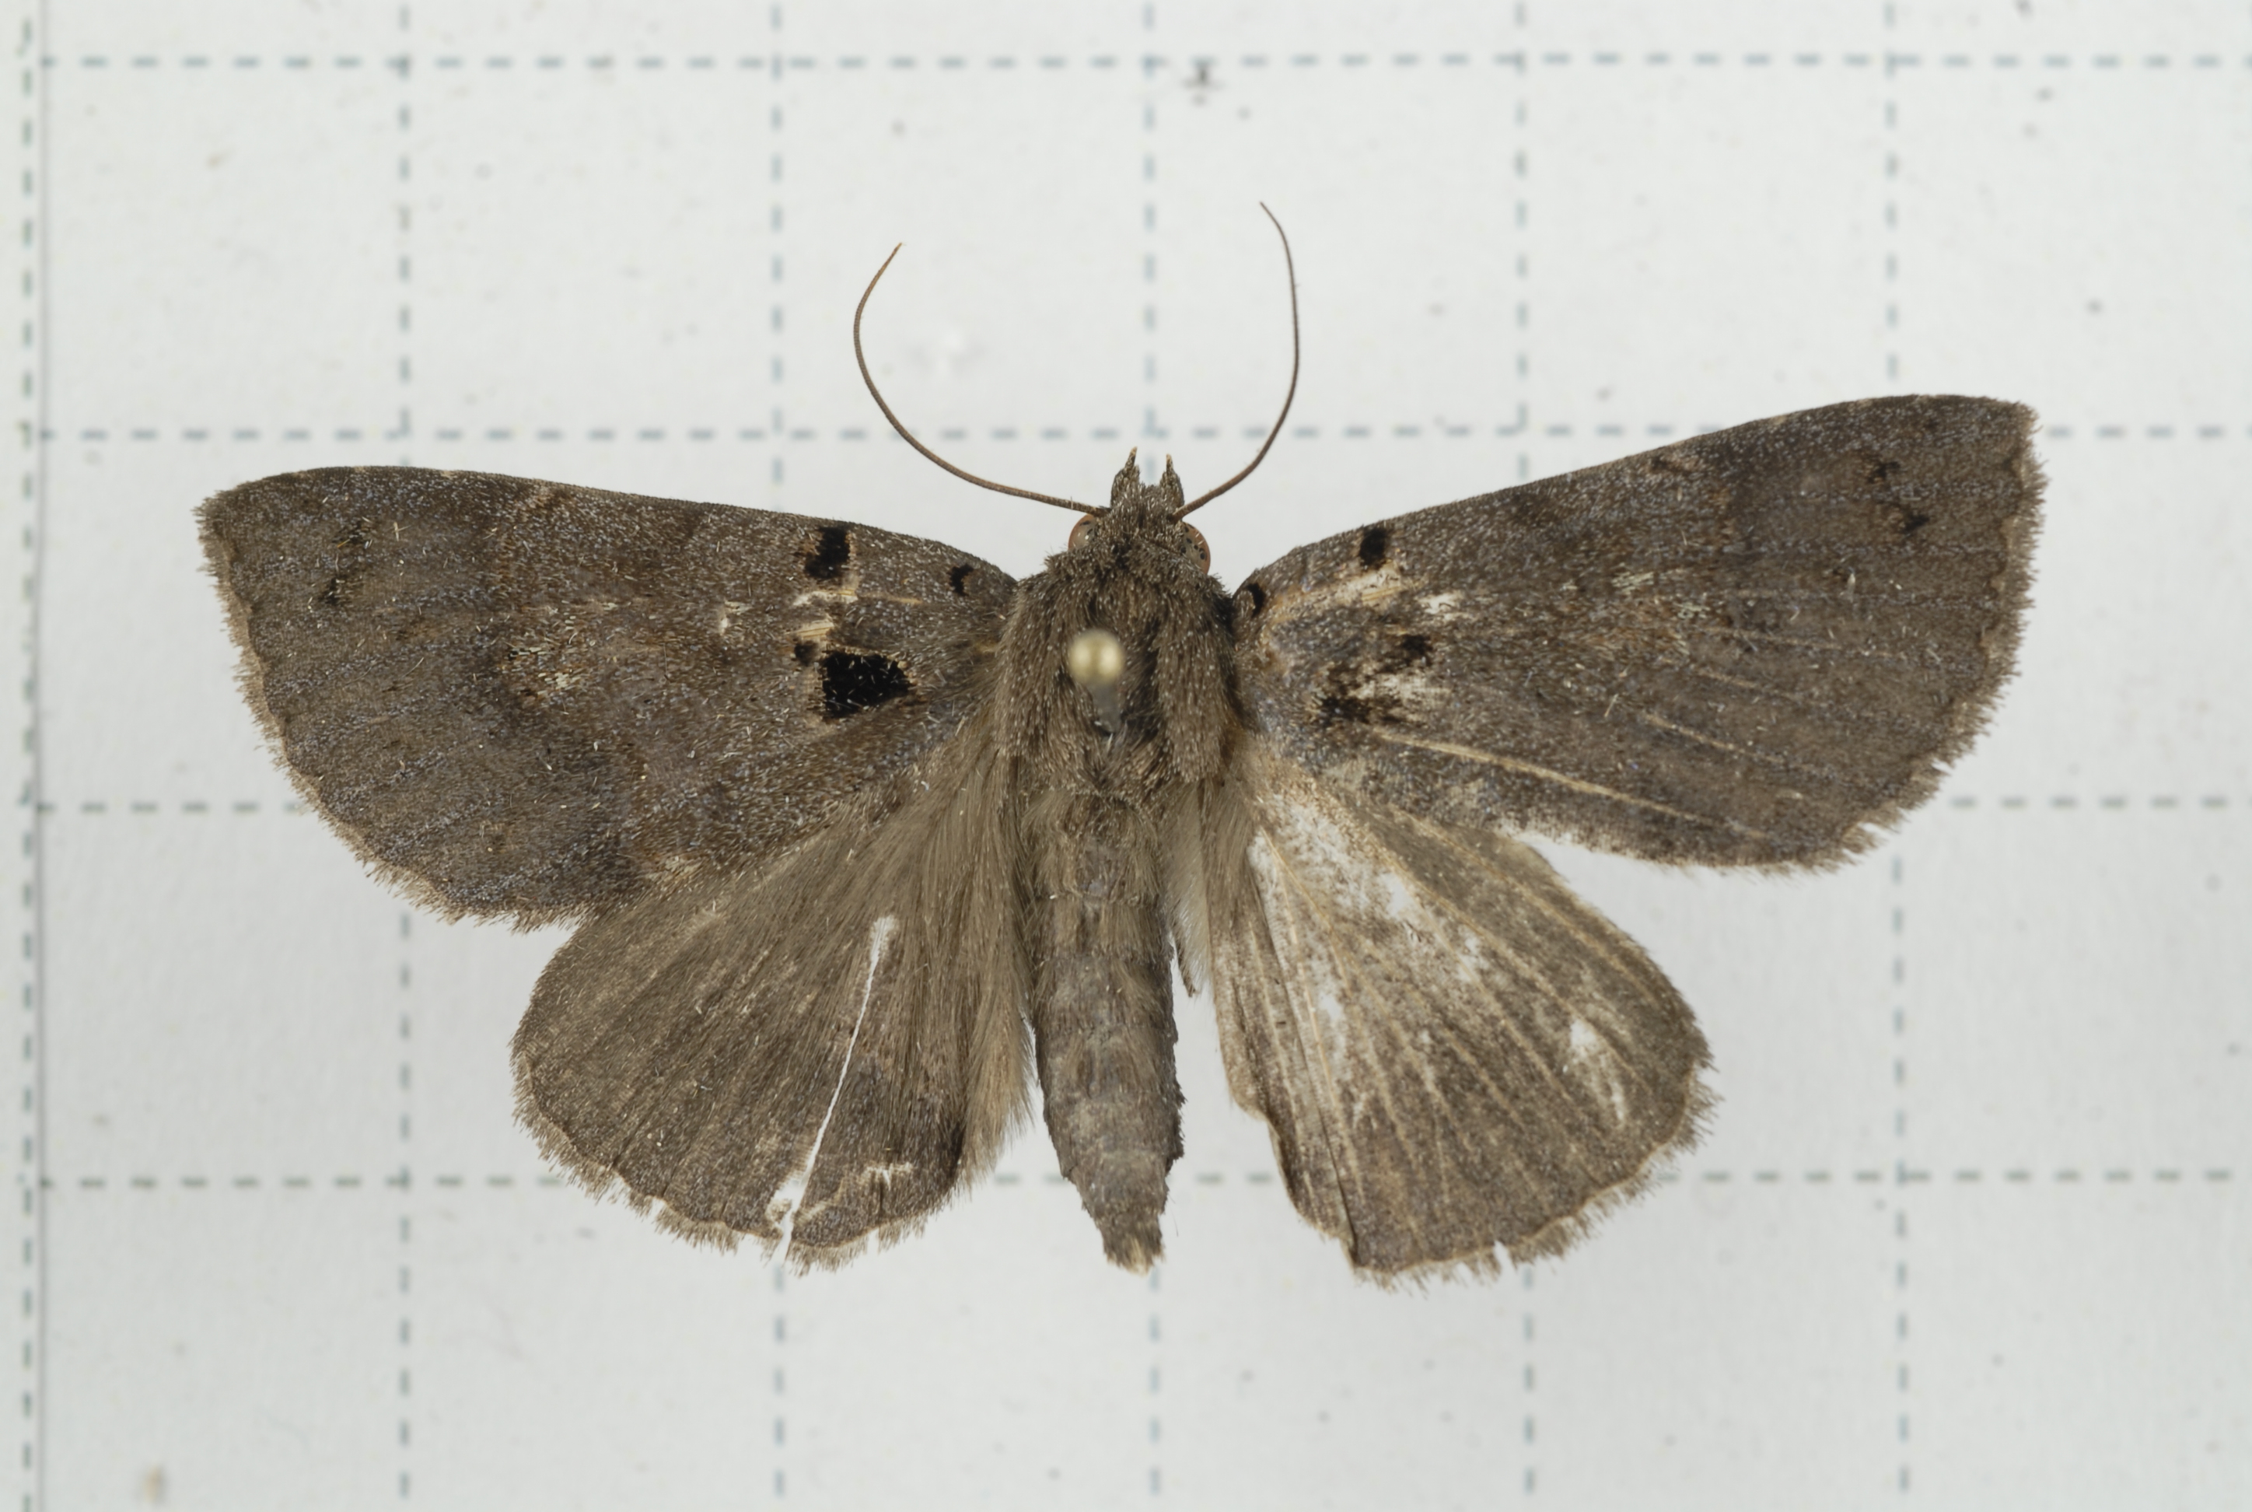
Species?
Avatha bipartita
